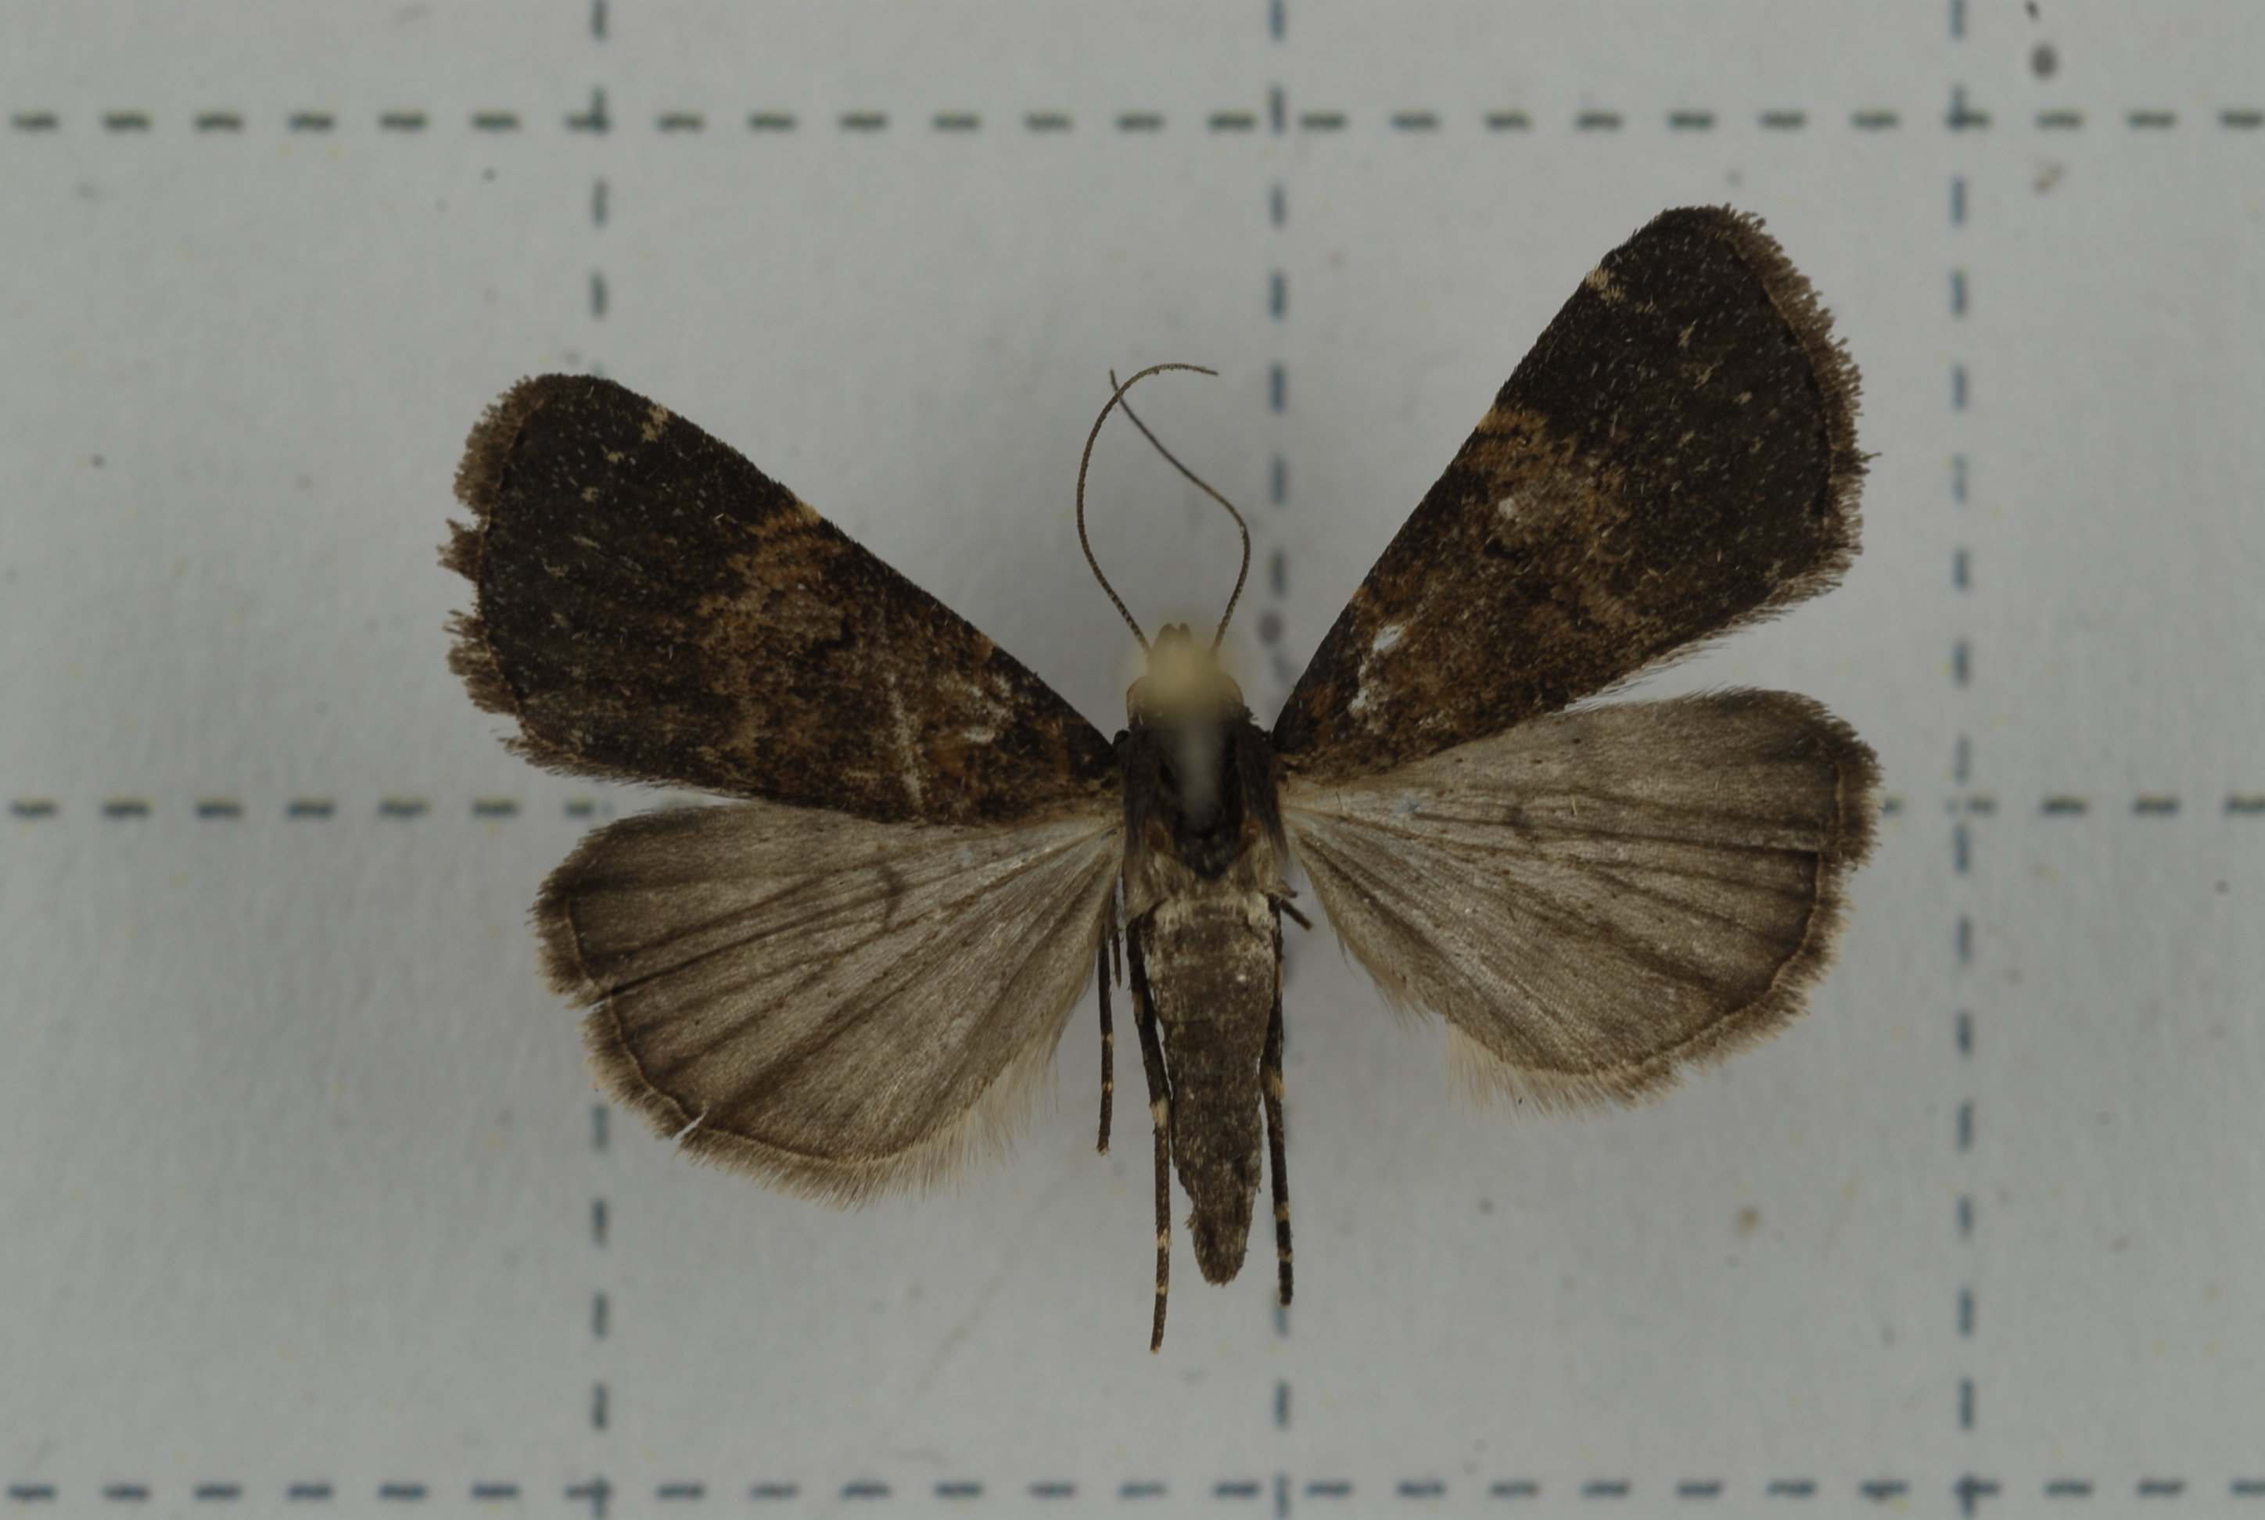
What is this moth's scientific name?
Hydrillodes torsivena
